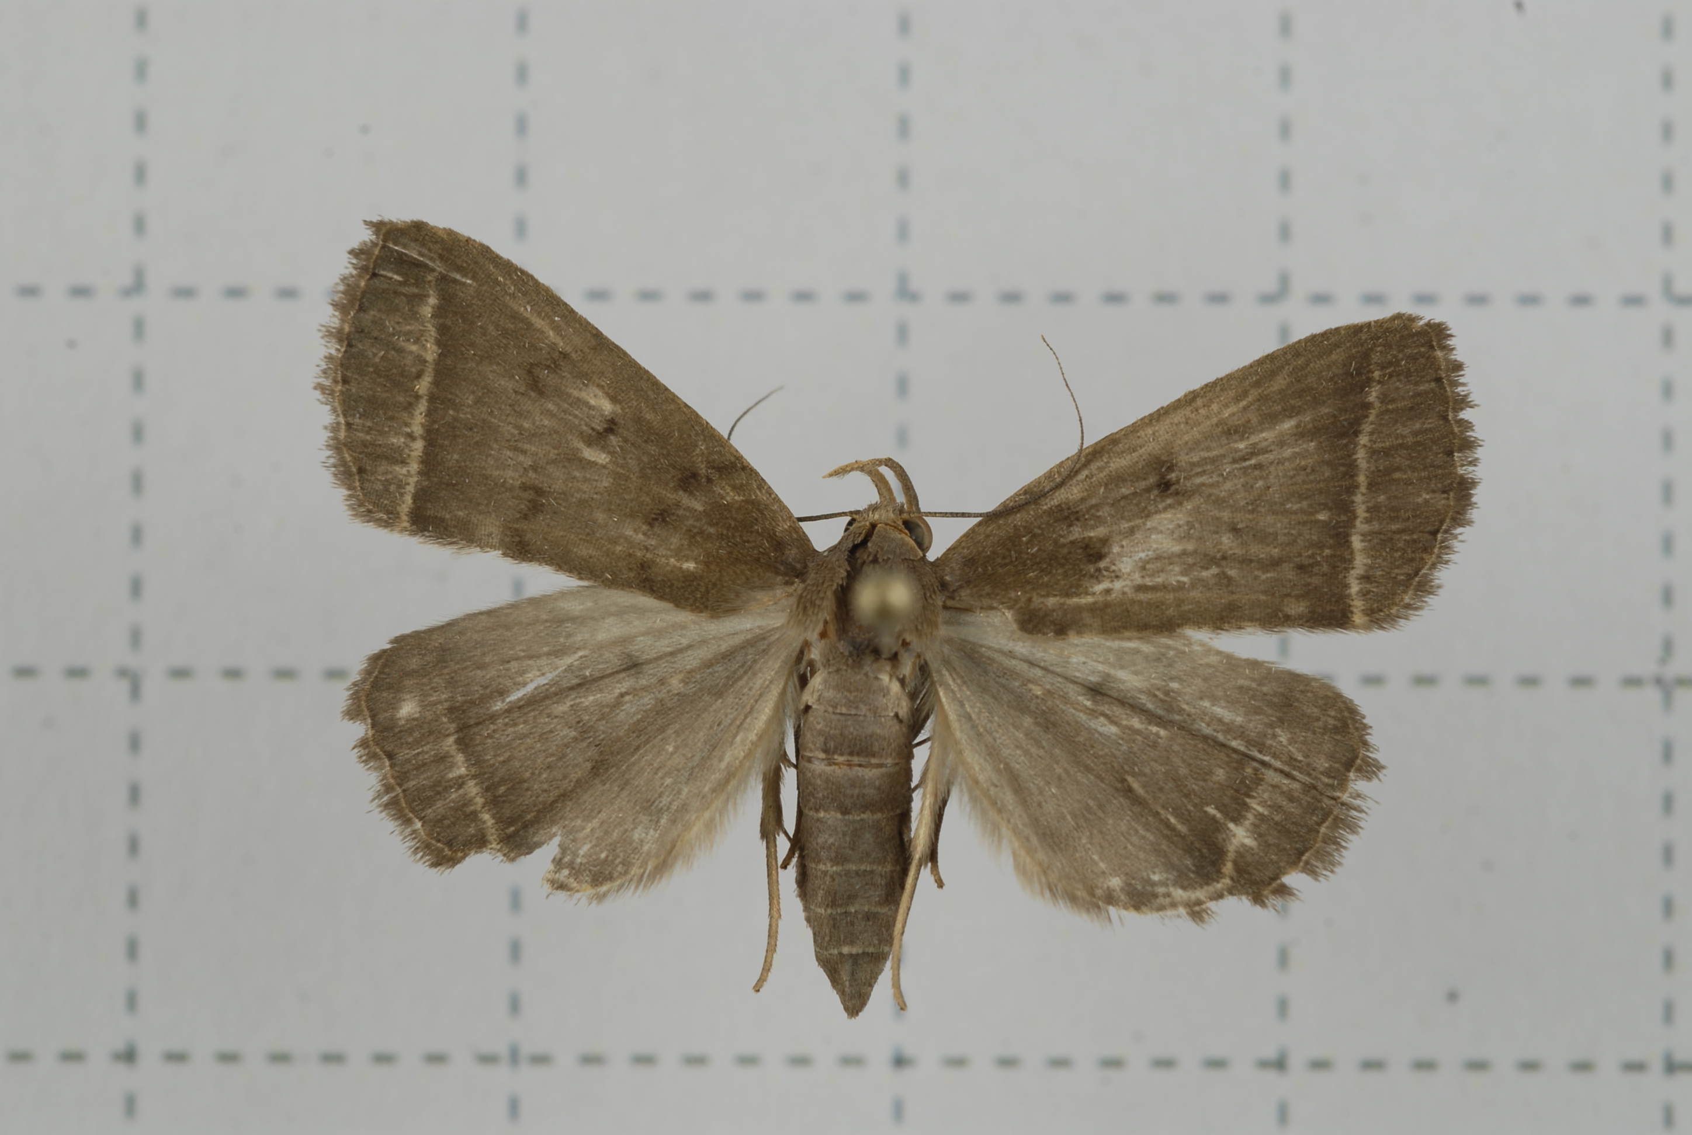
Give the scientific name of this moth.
Simplicia simplicissima
